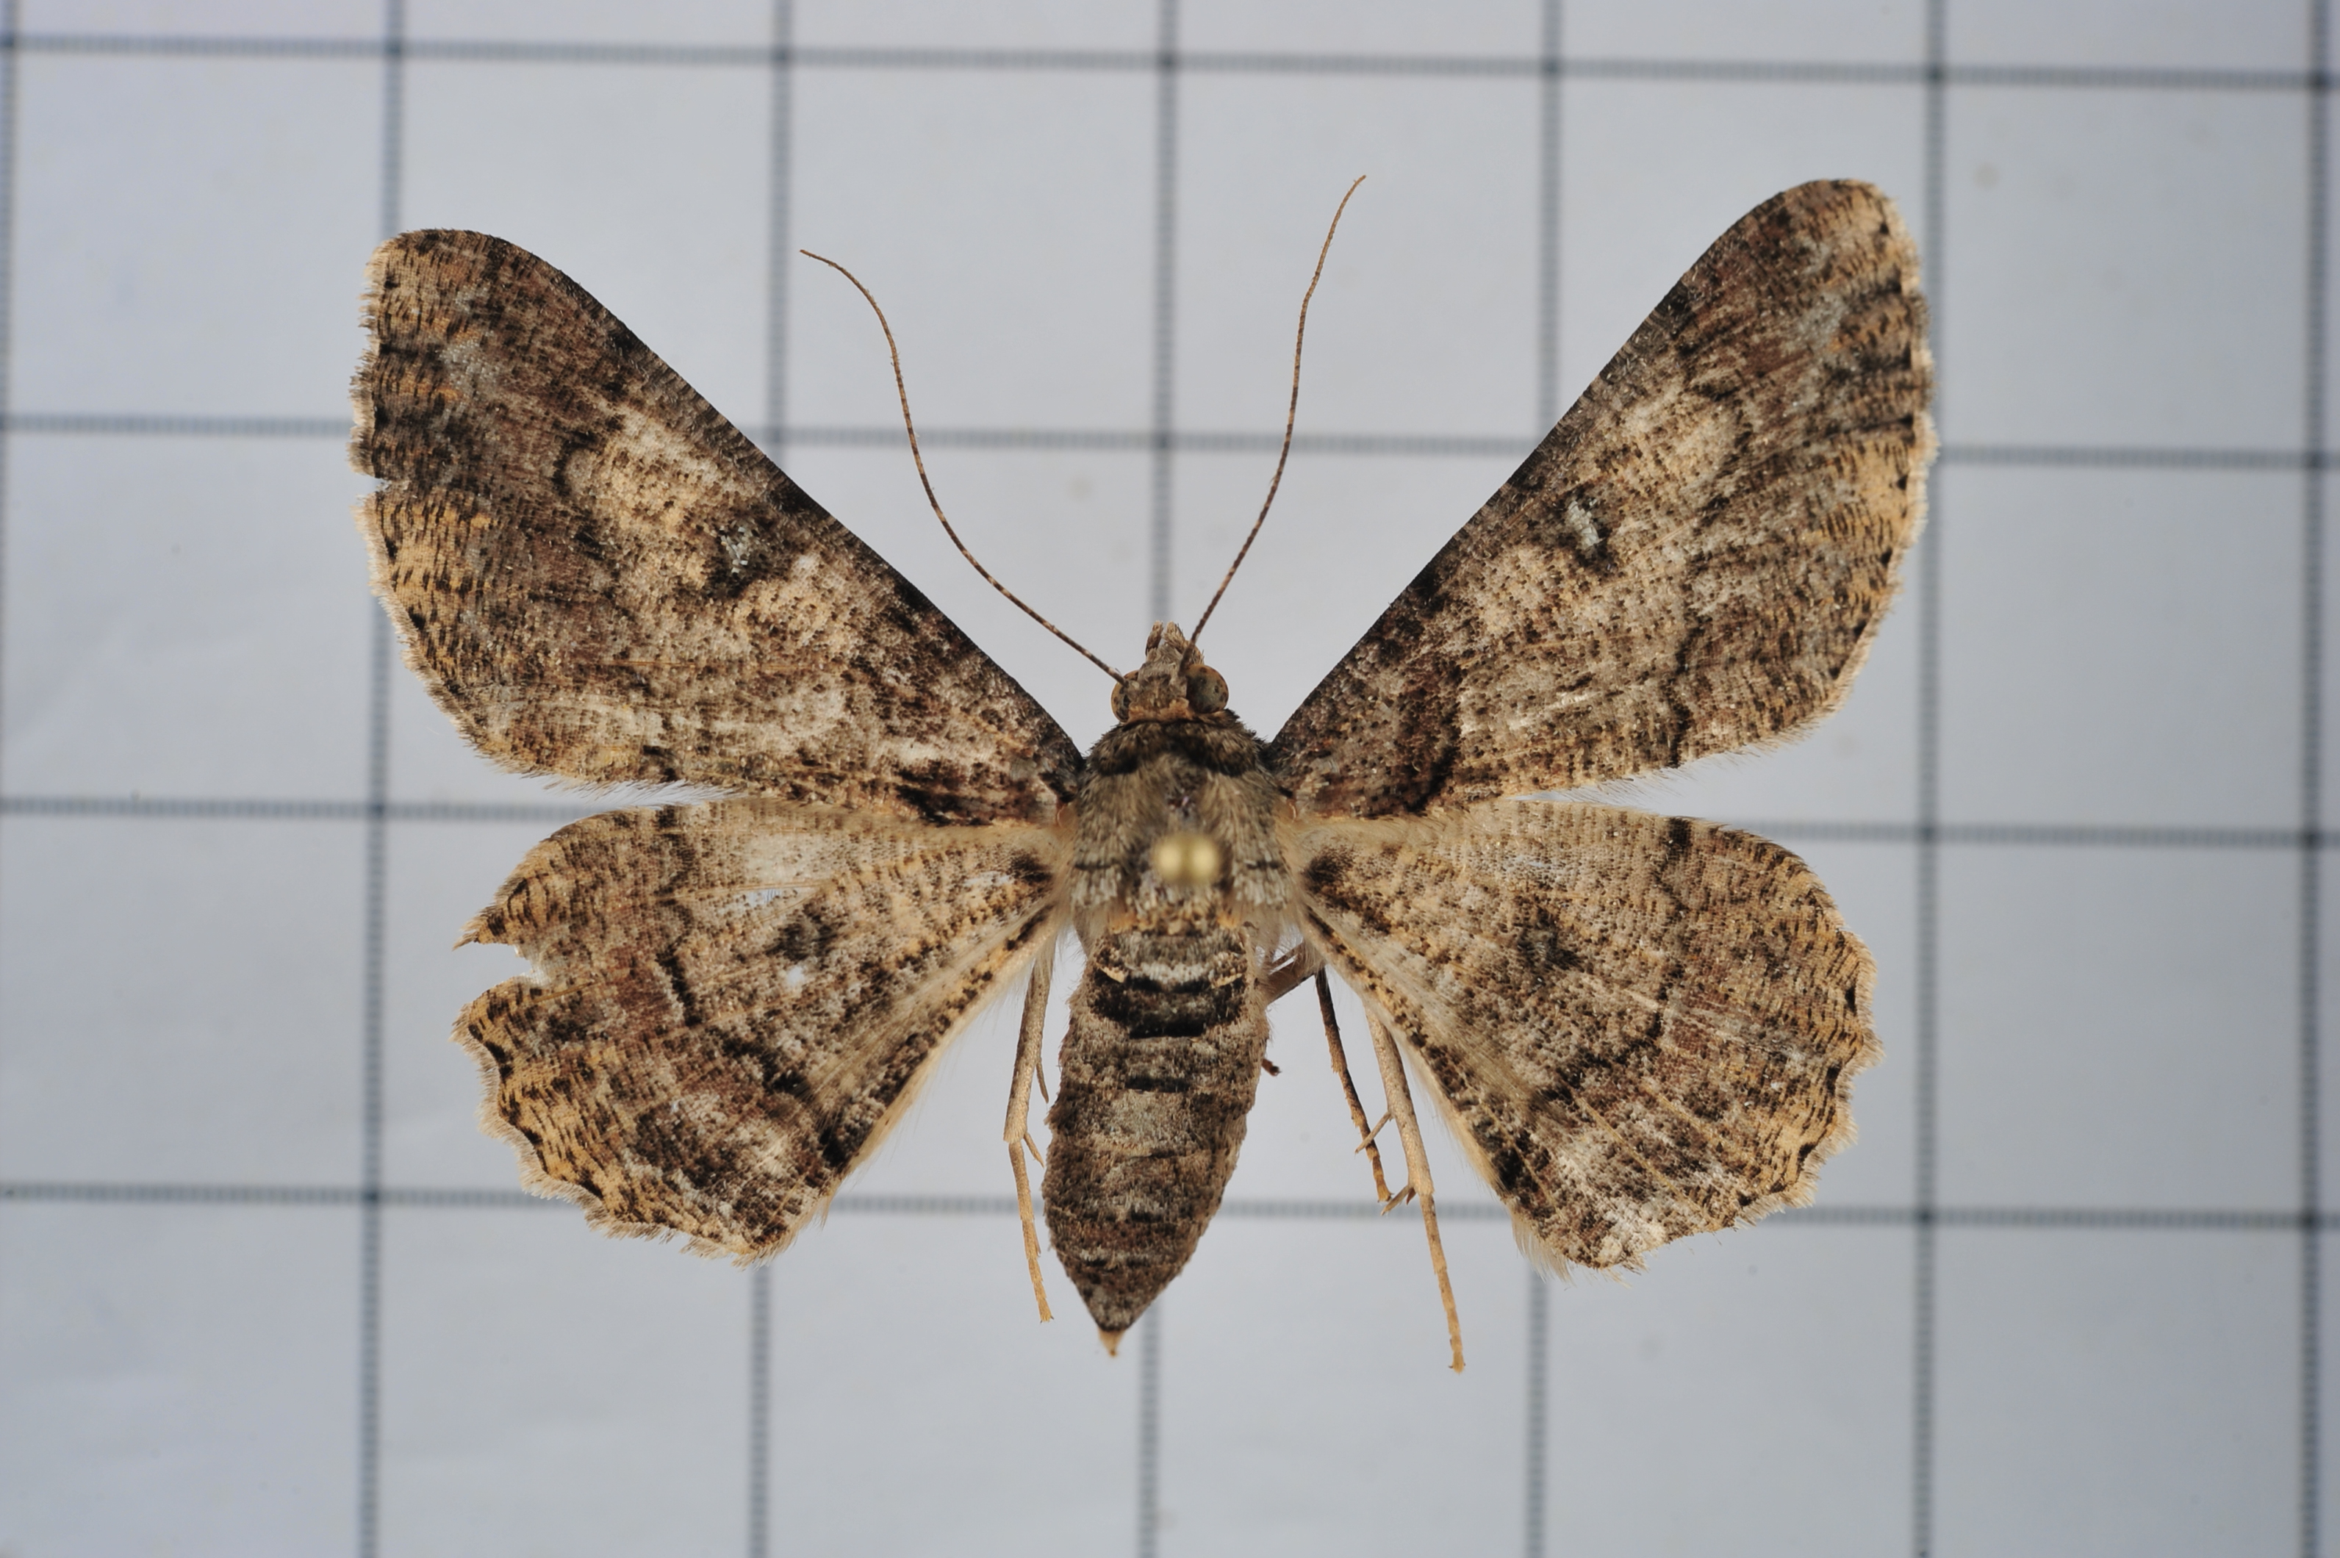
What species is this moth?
Cleora alienaria
